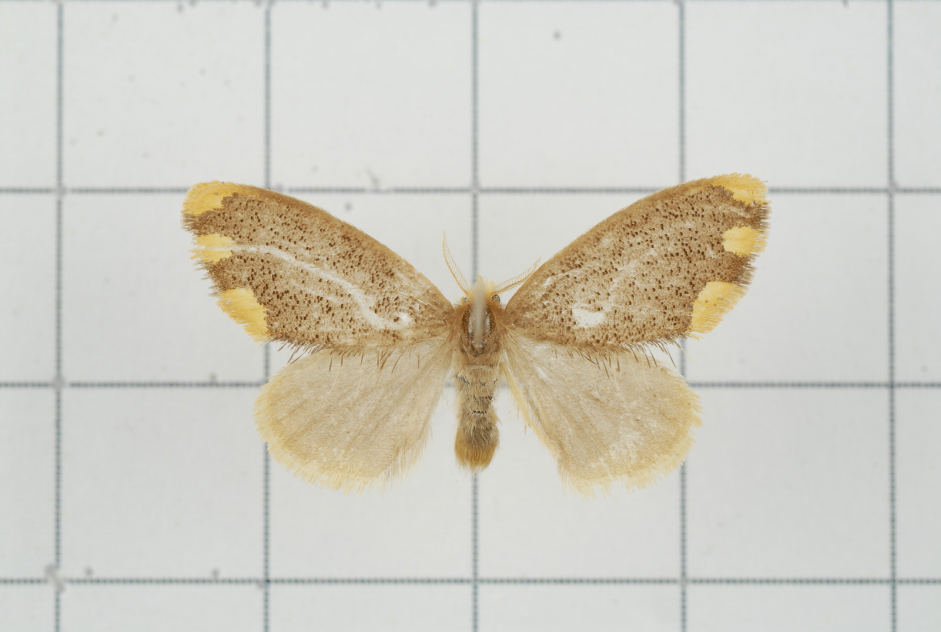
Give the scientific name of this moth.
Somena scintillans
